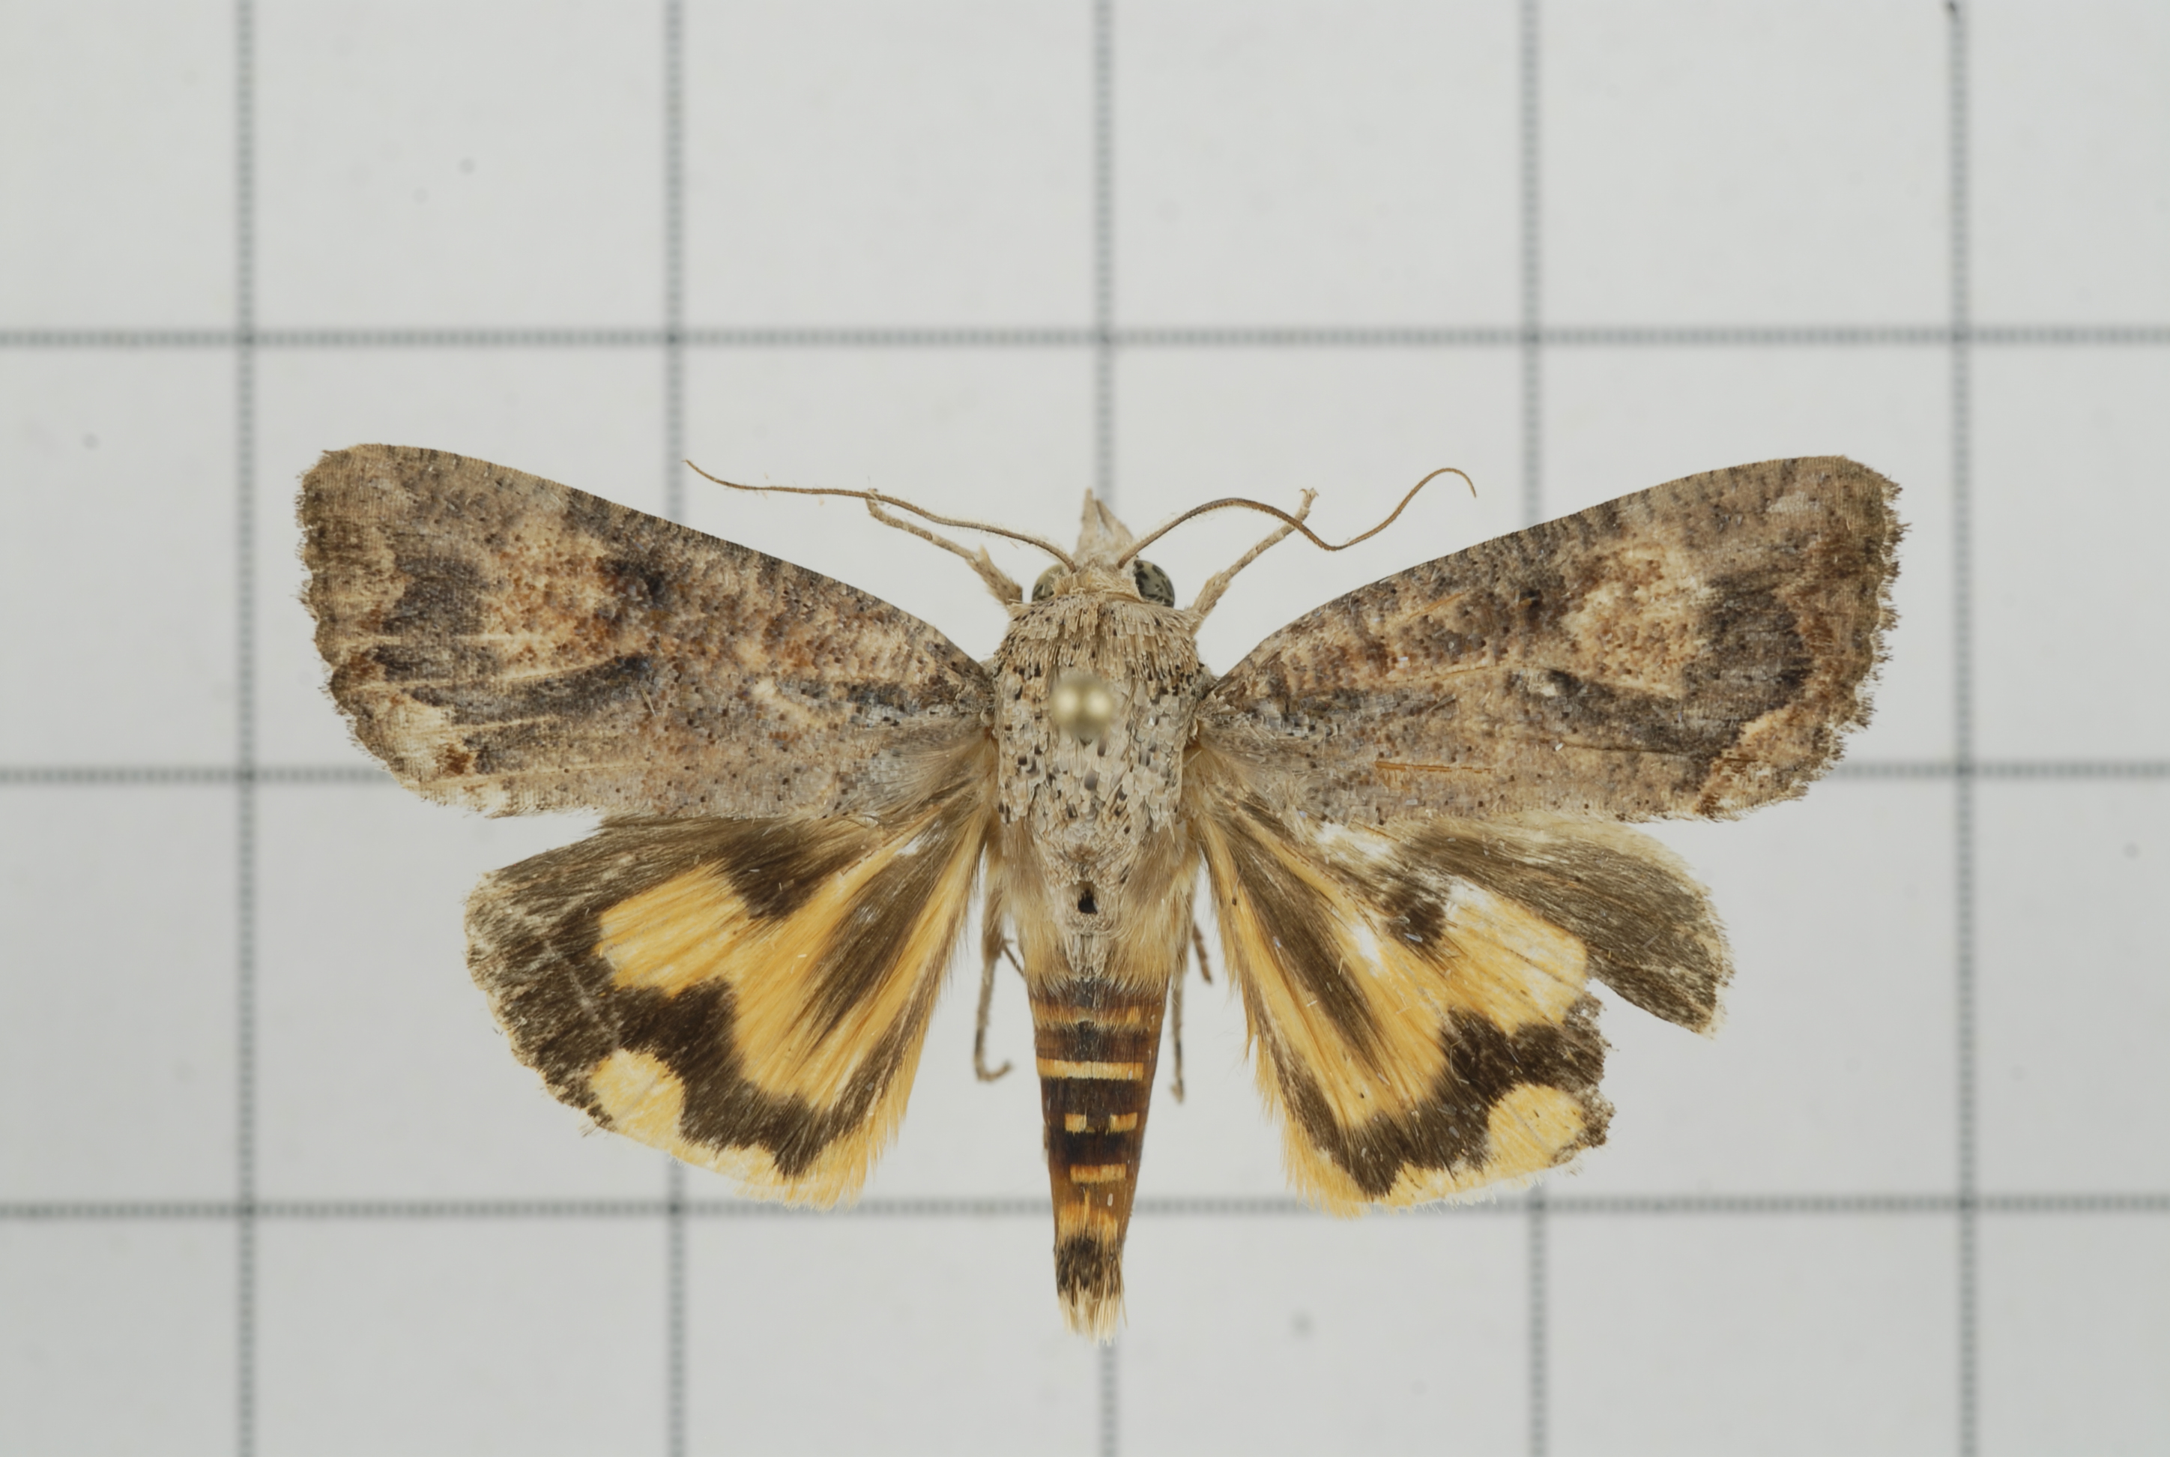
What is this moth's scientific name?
Hypocala subsatura
